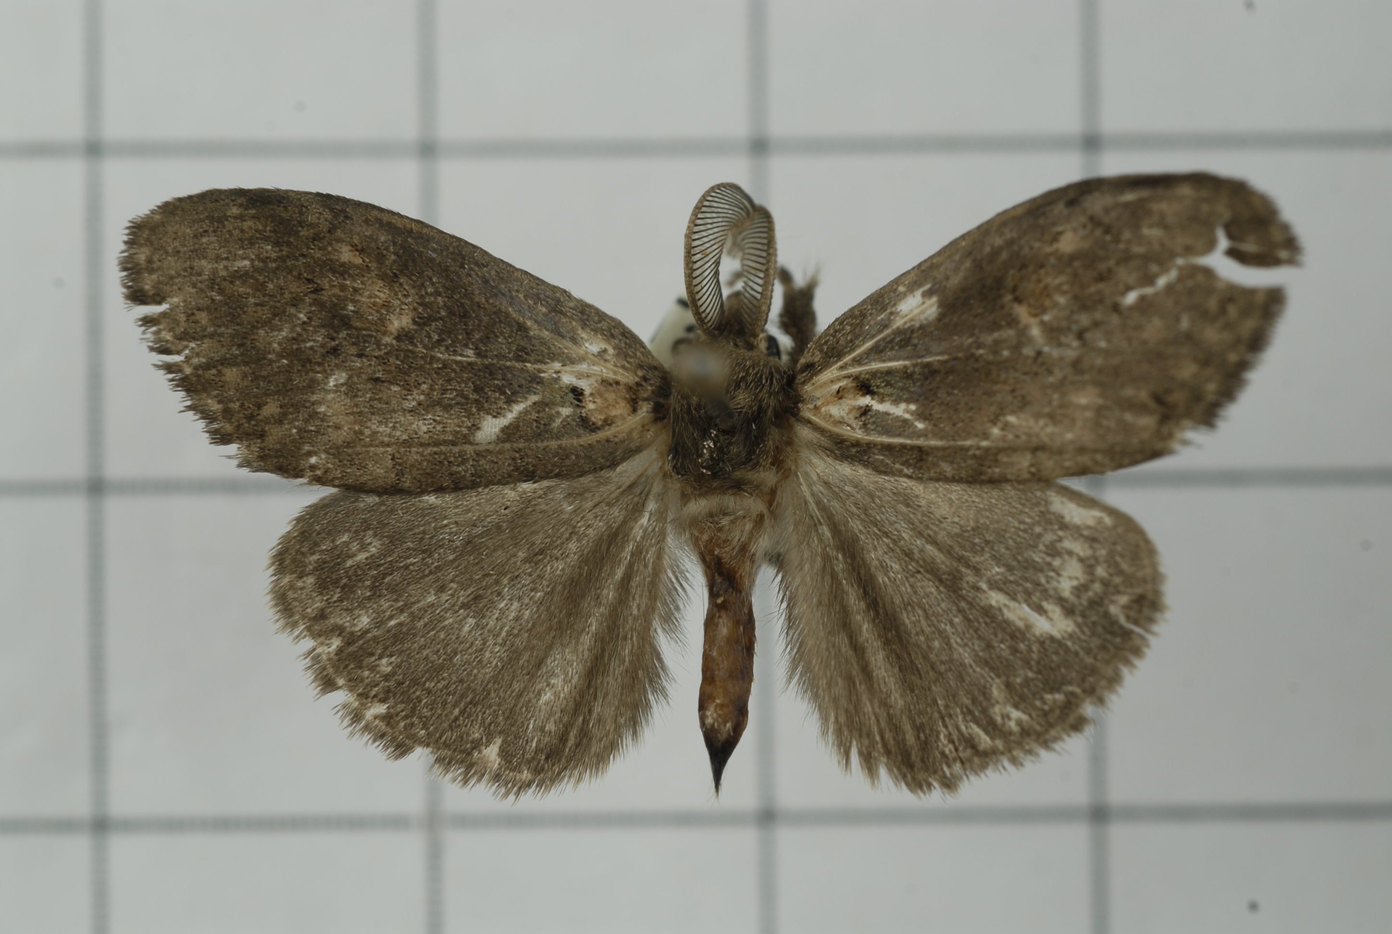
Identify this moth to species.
Olene dudgeoni
